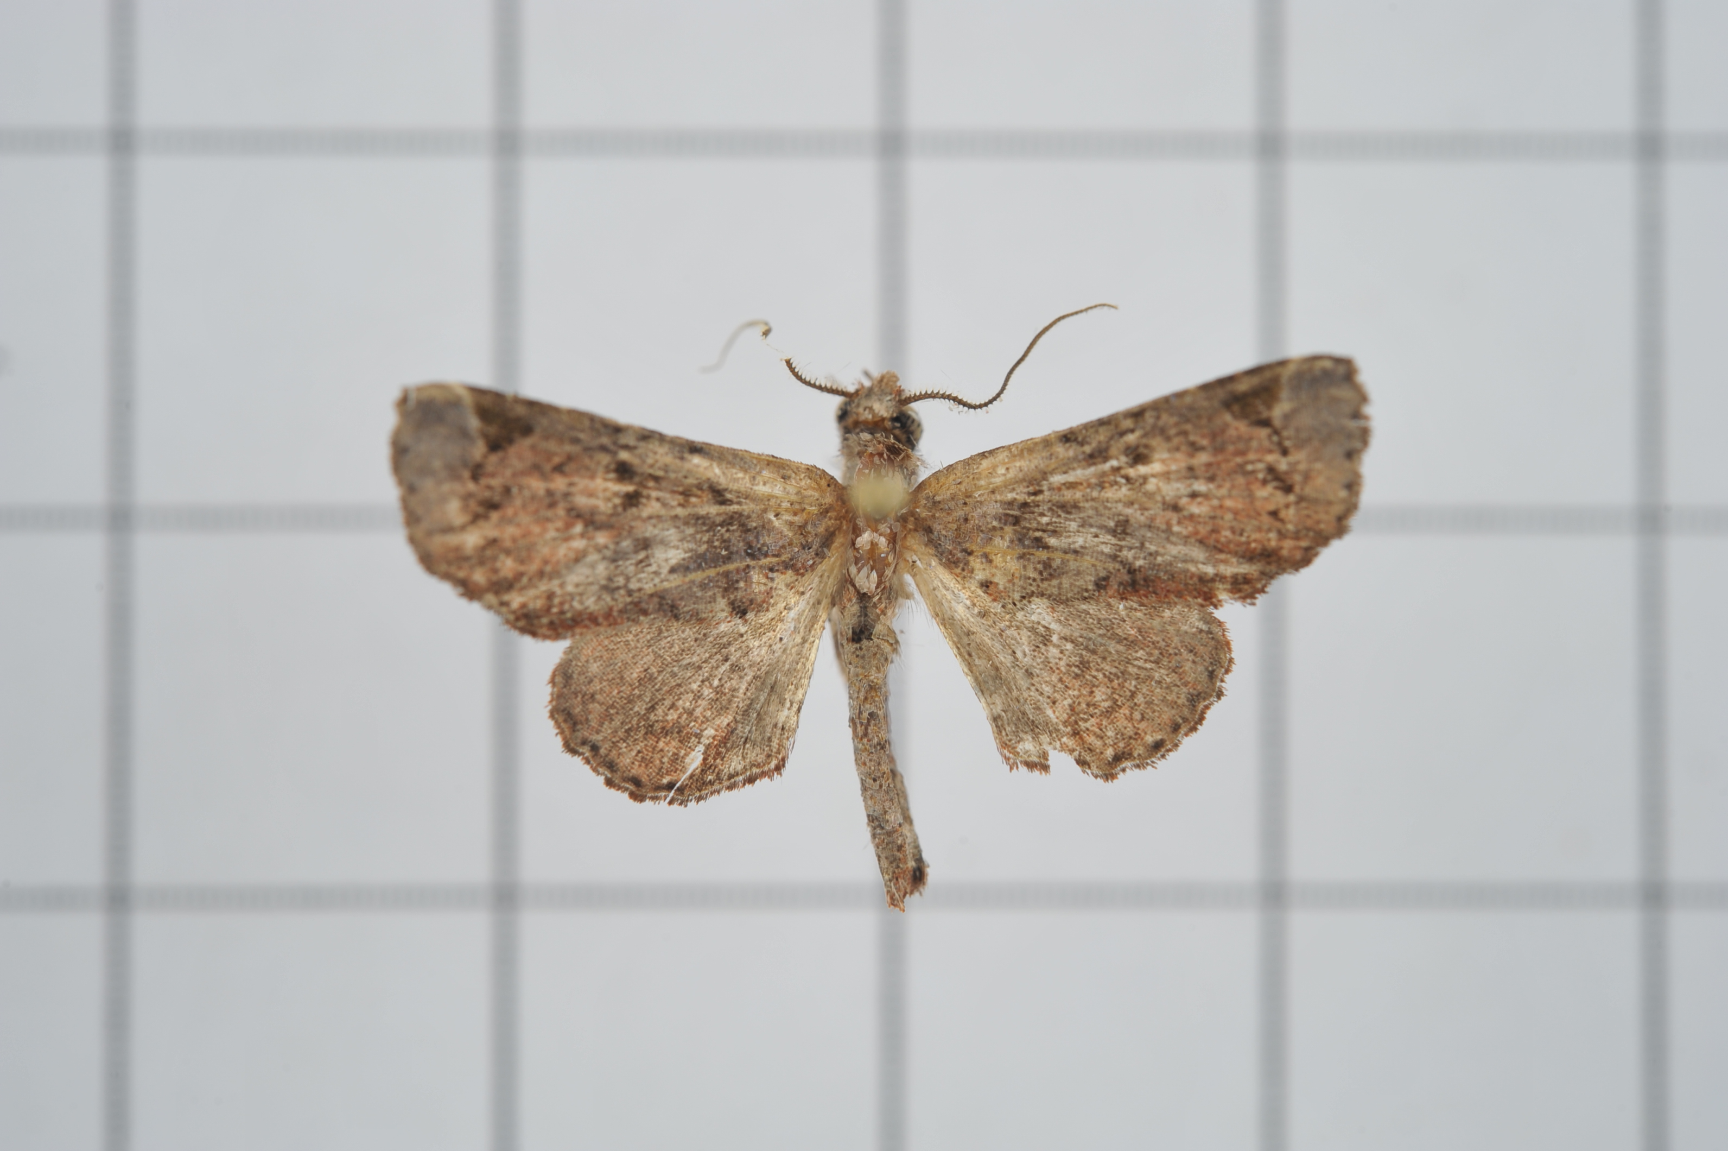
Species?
Atacira affinis
